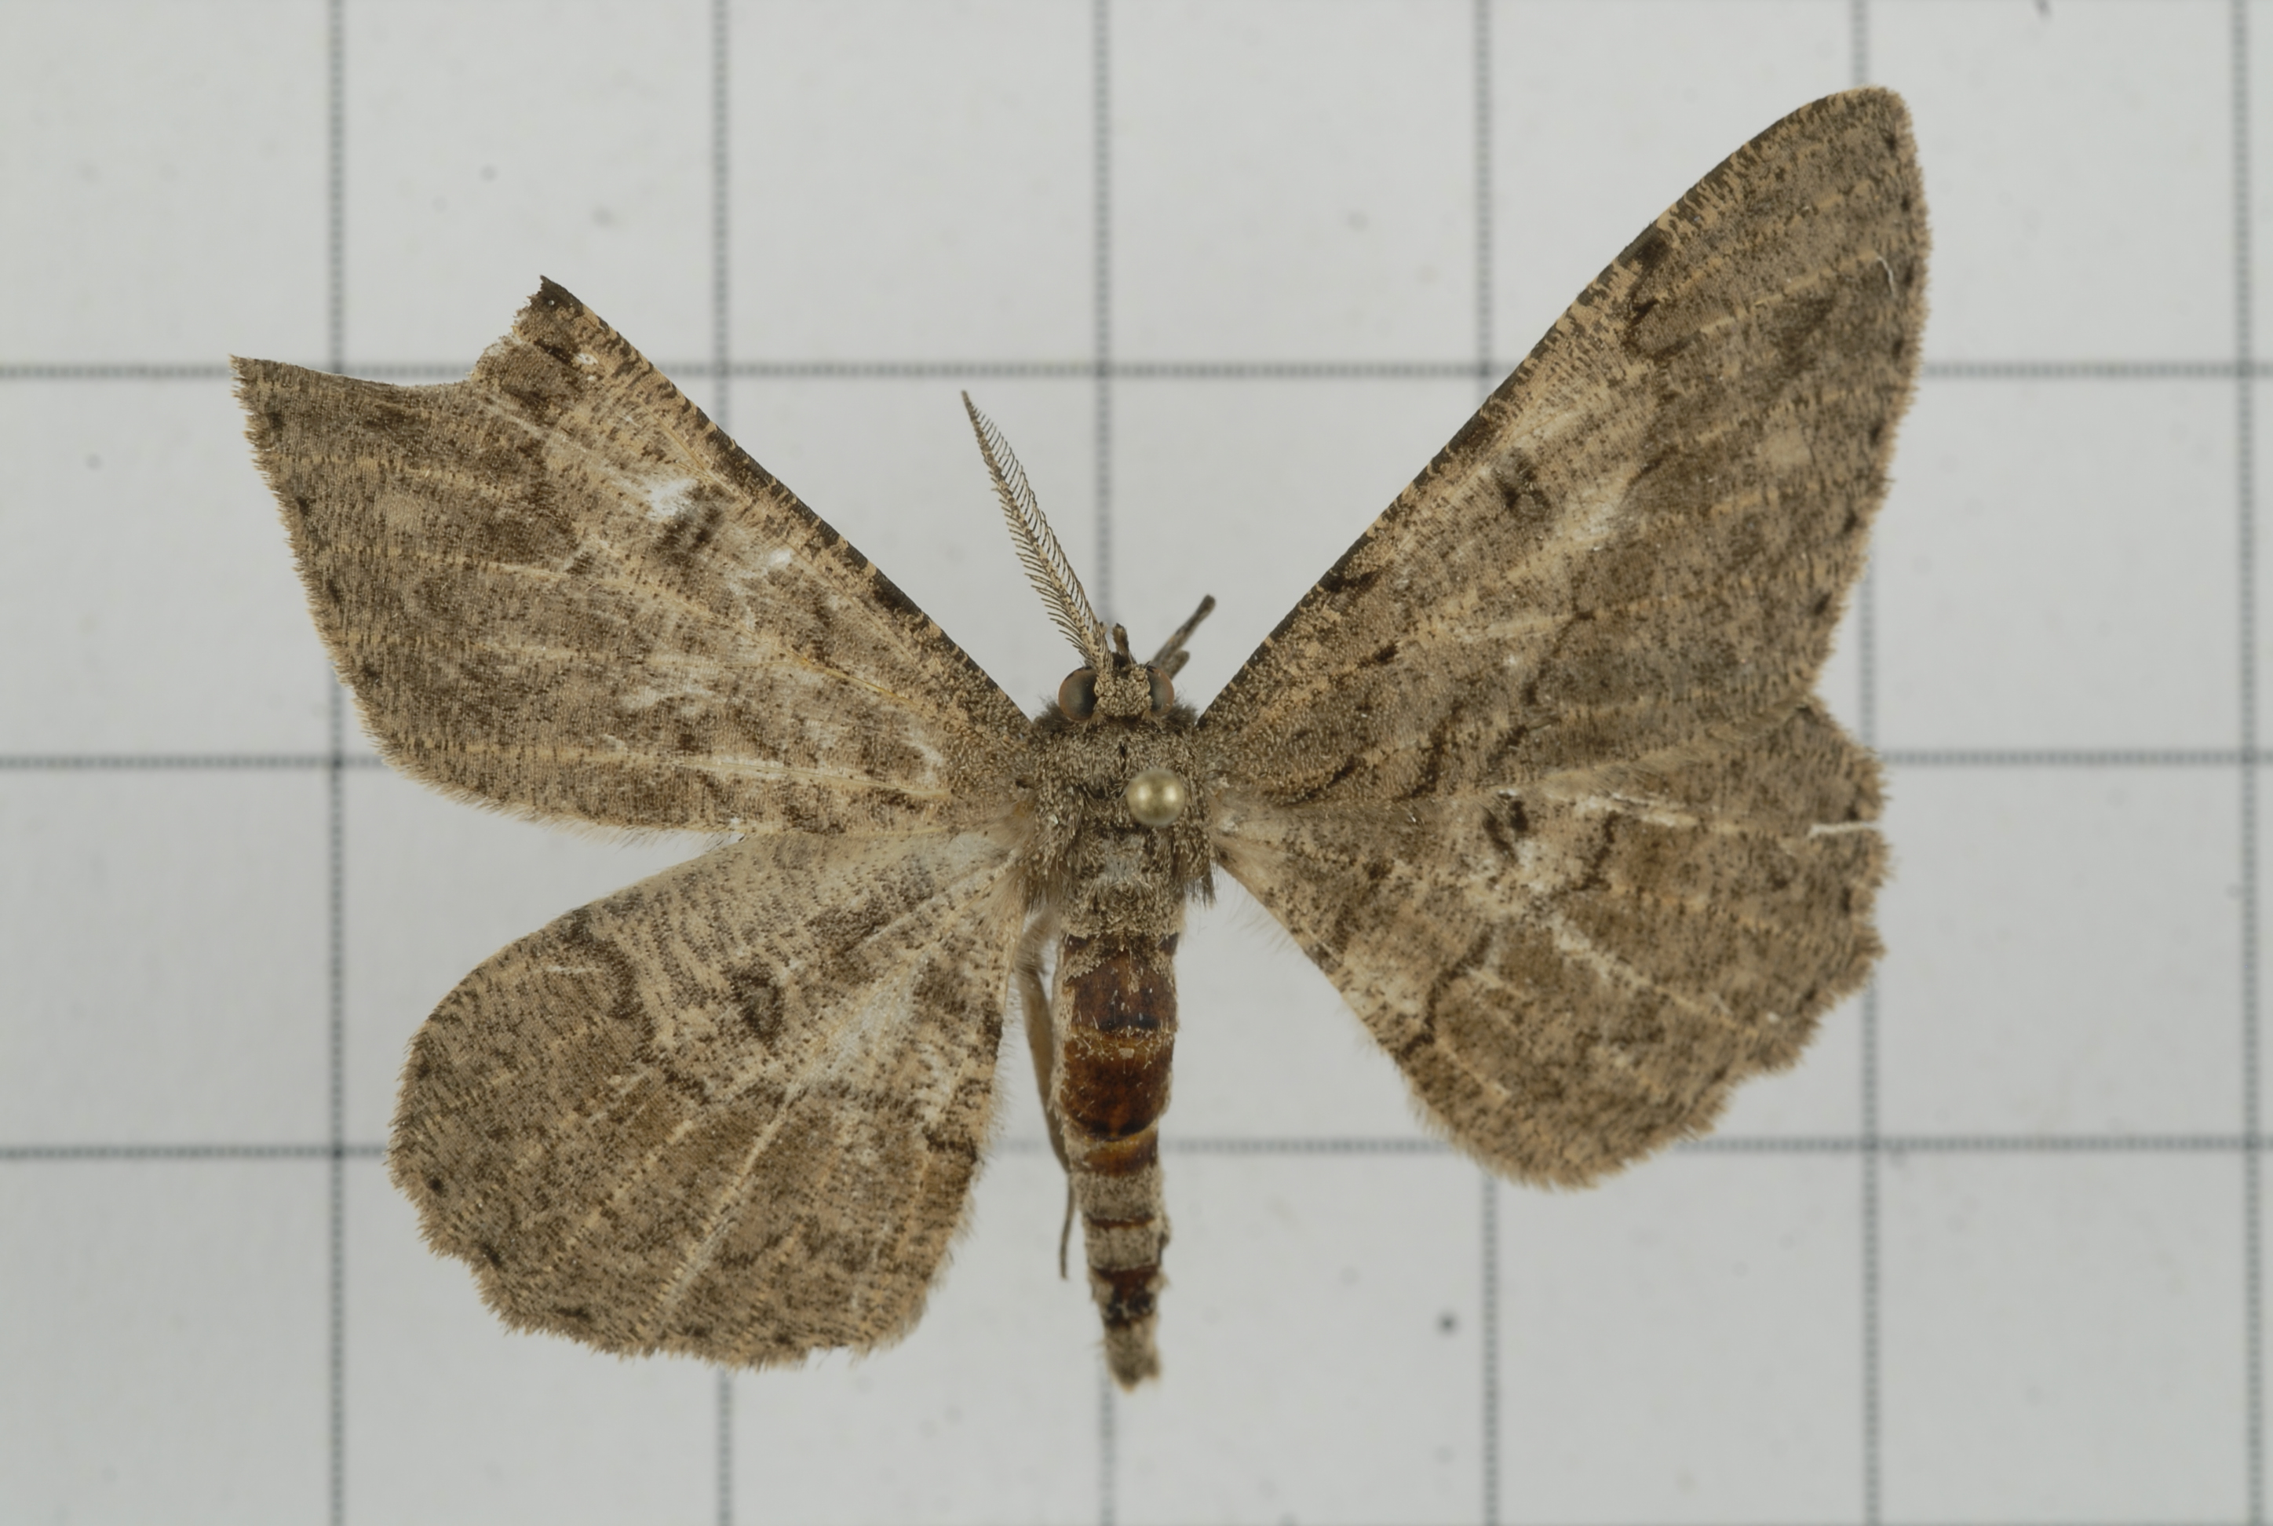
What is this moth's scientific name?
Hypomecis punctinalis glos
